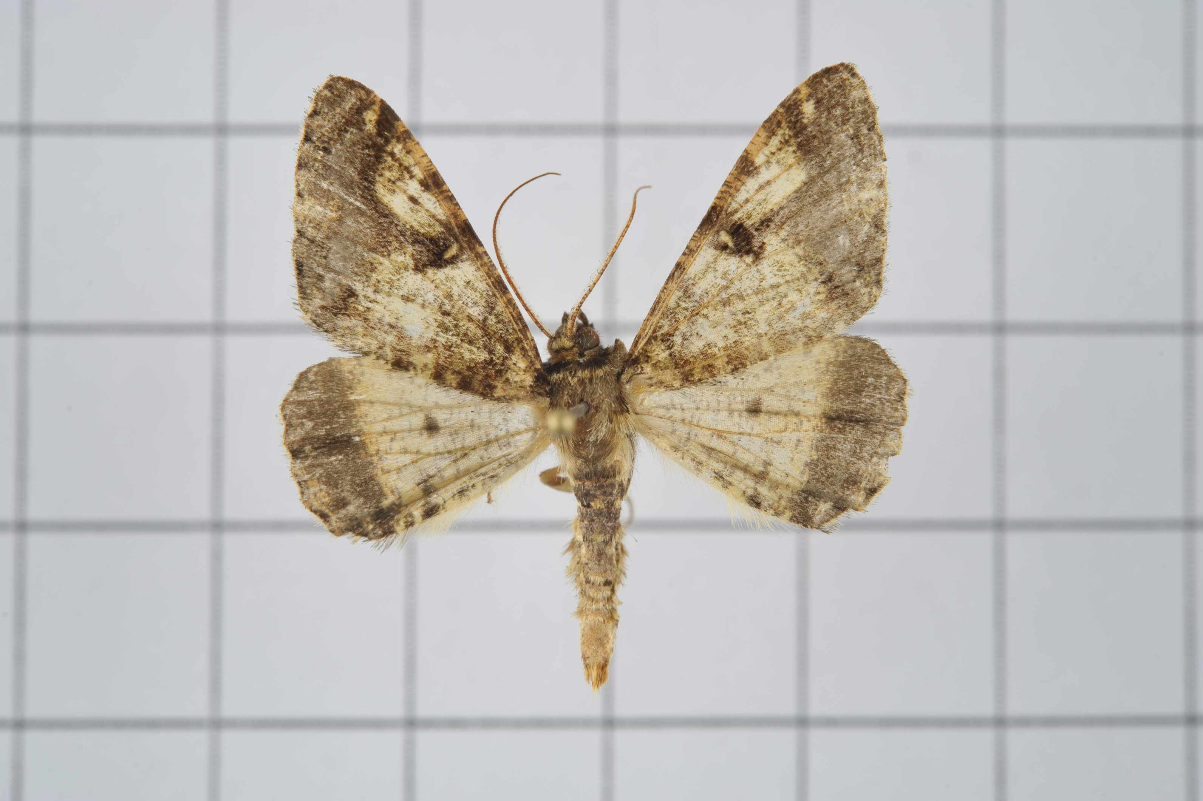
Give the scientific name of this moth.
Gasterocome pannosaria orta
